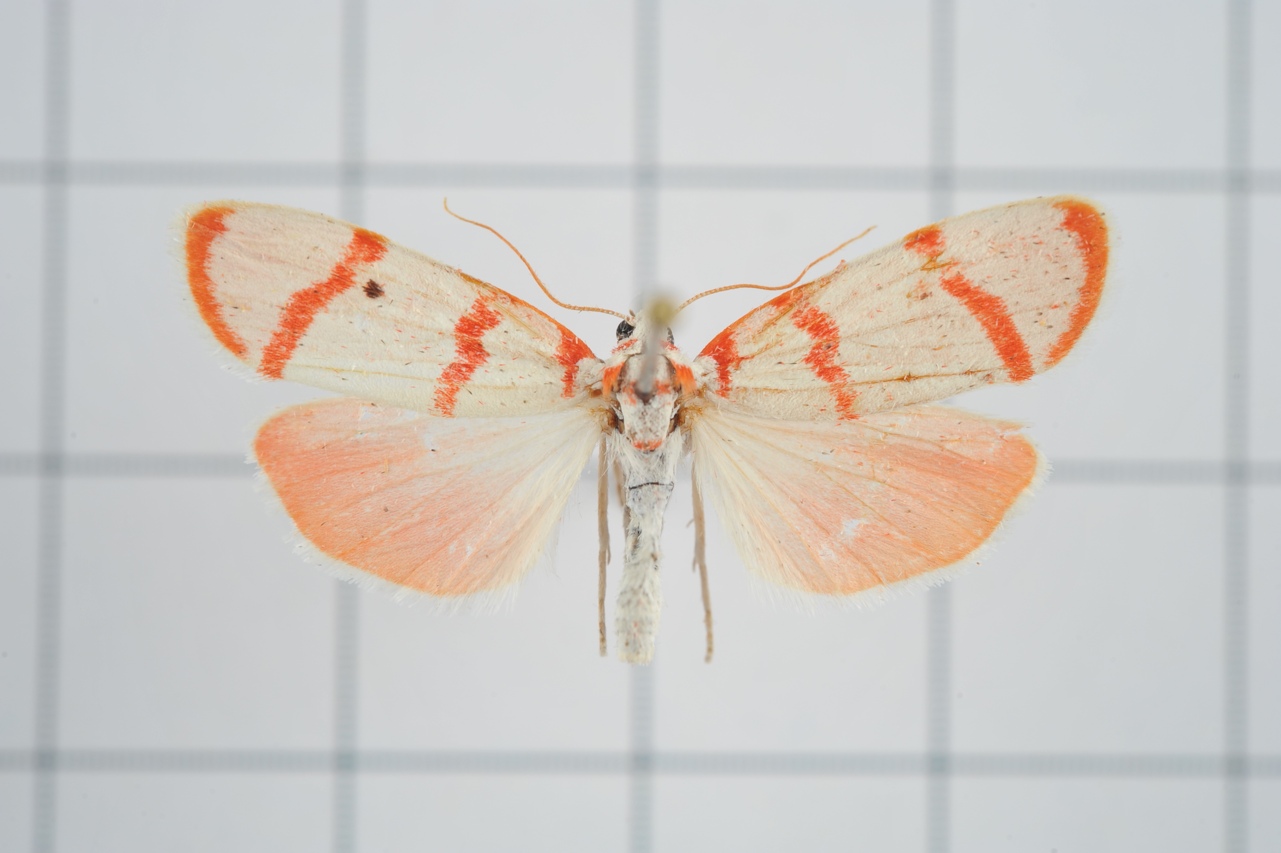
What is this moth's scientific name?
Cyana hamata hamata
